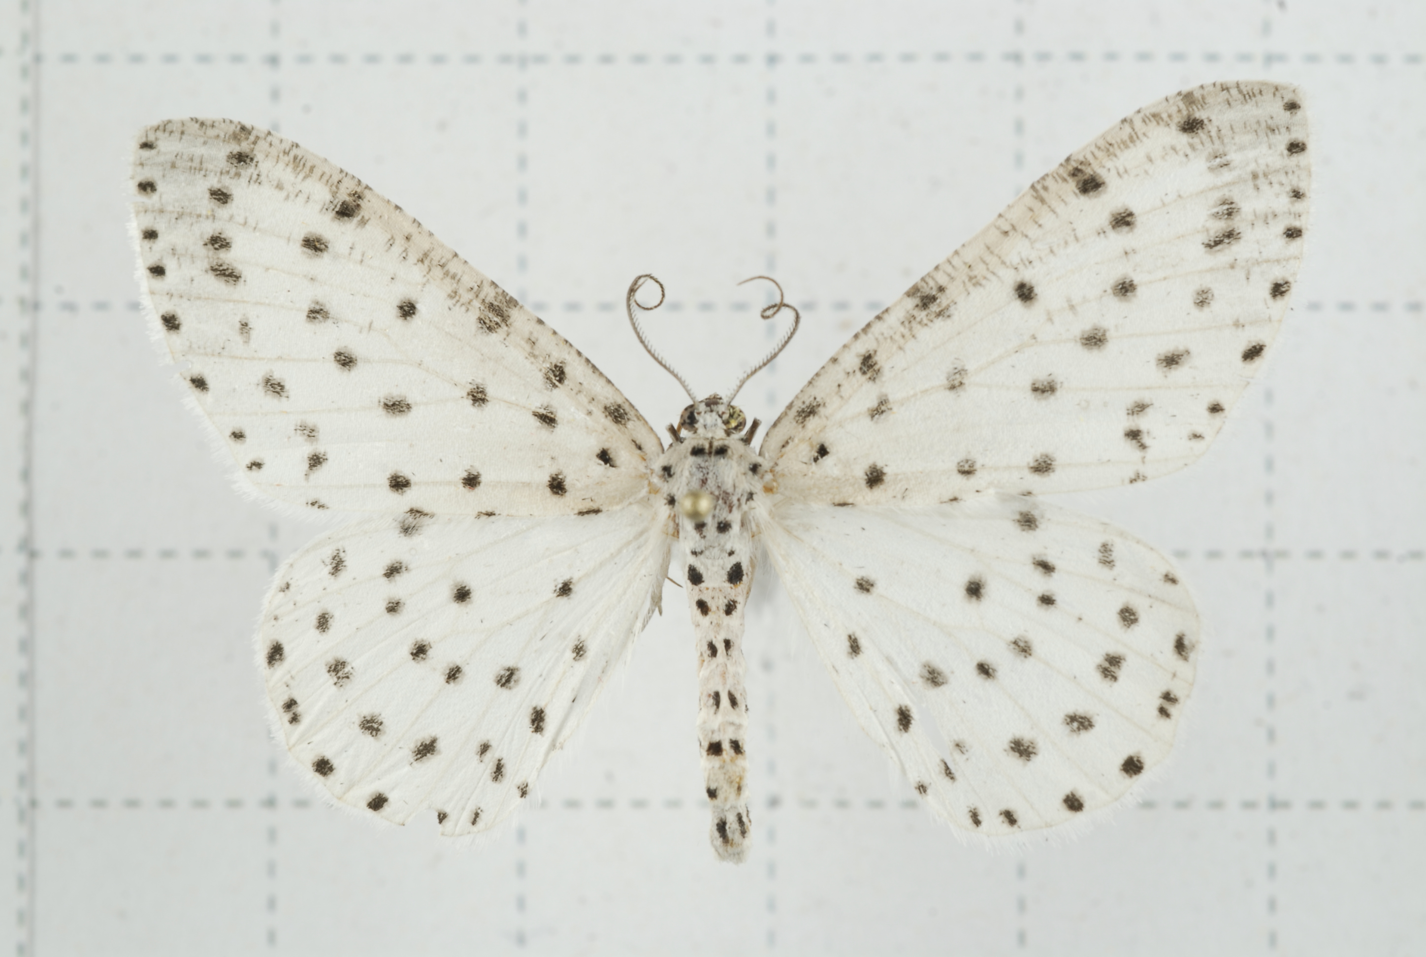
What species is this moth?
Xenoplia trivialis
